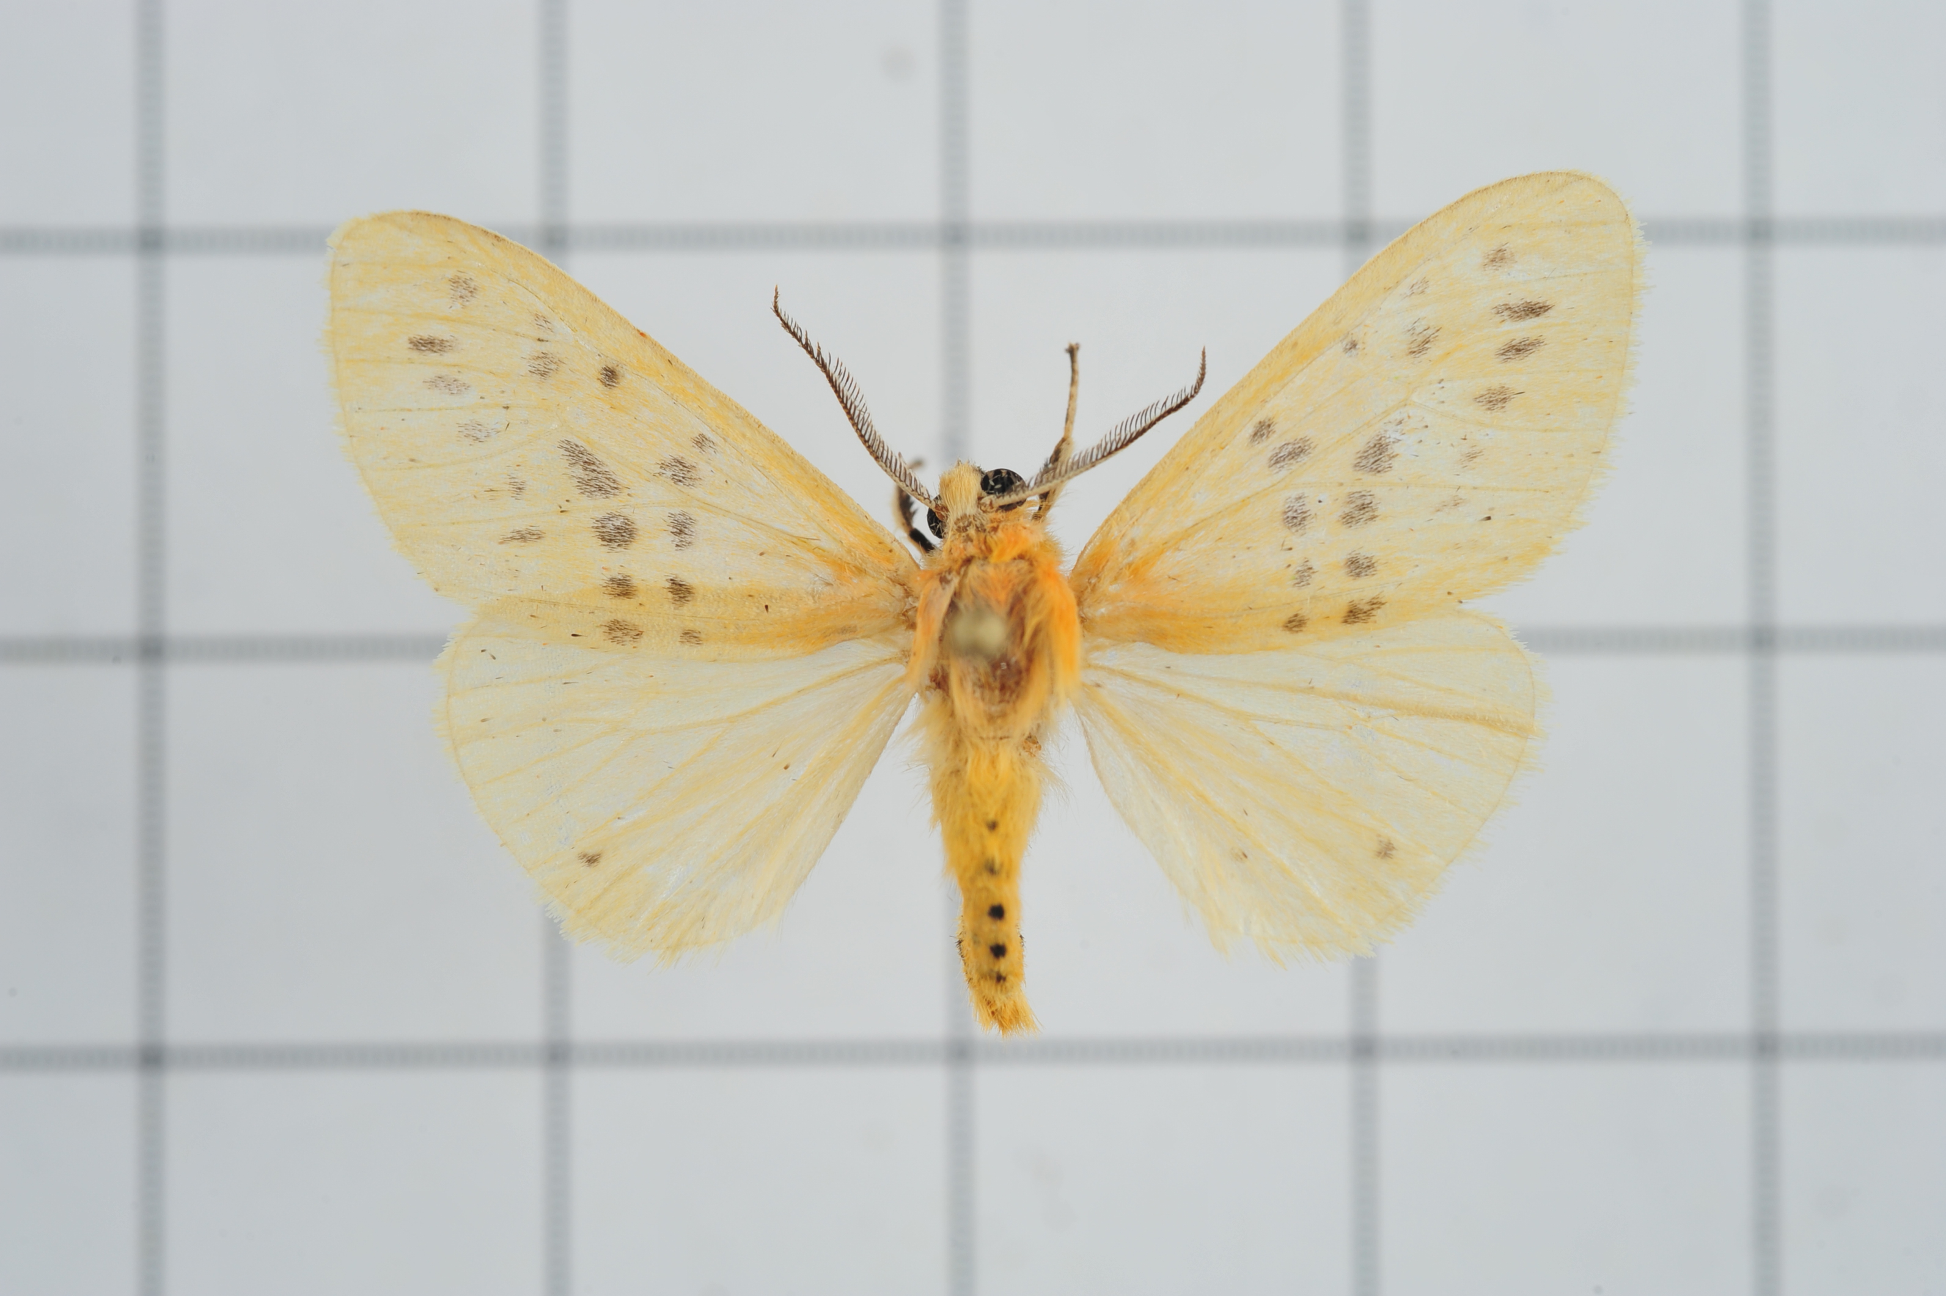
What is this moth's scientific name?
Lemyra moltrechti
